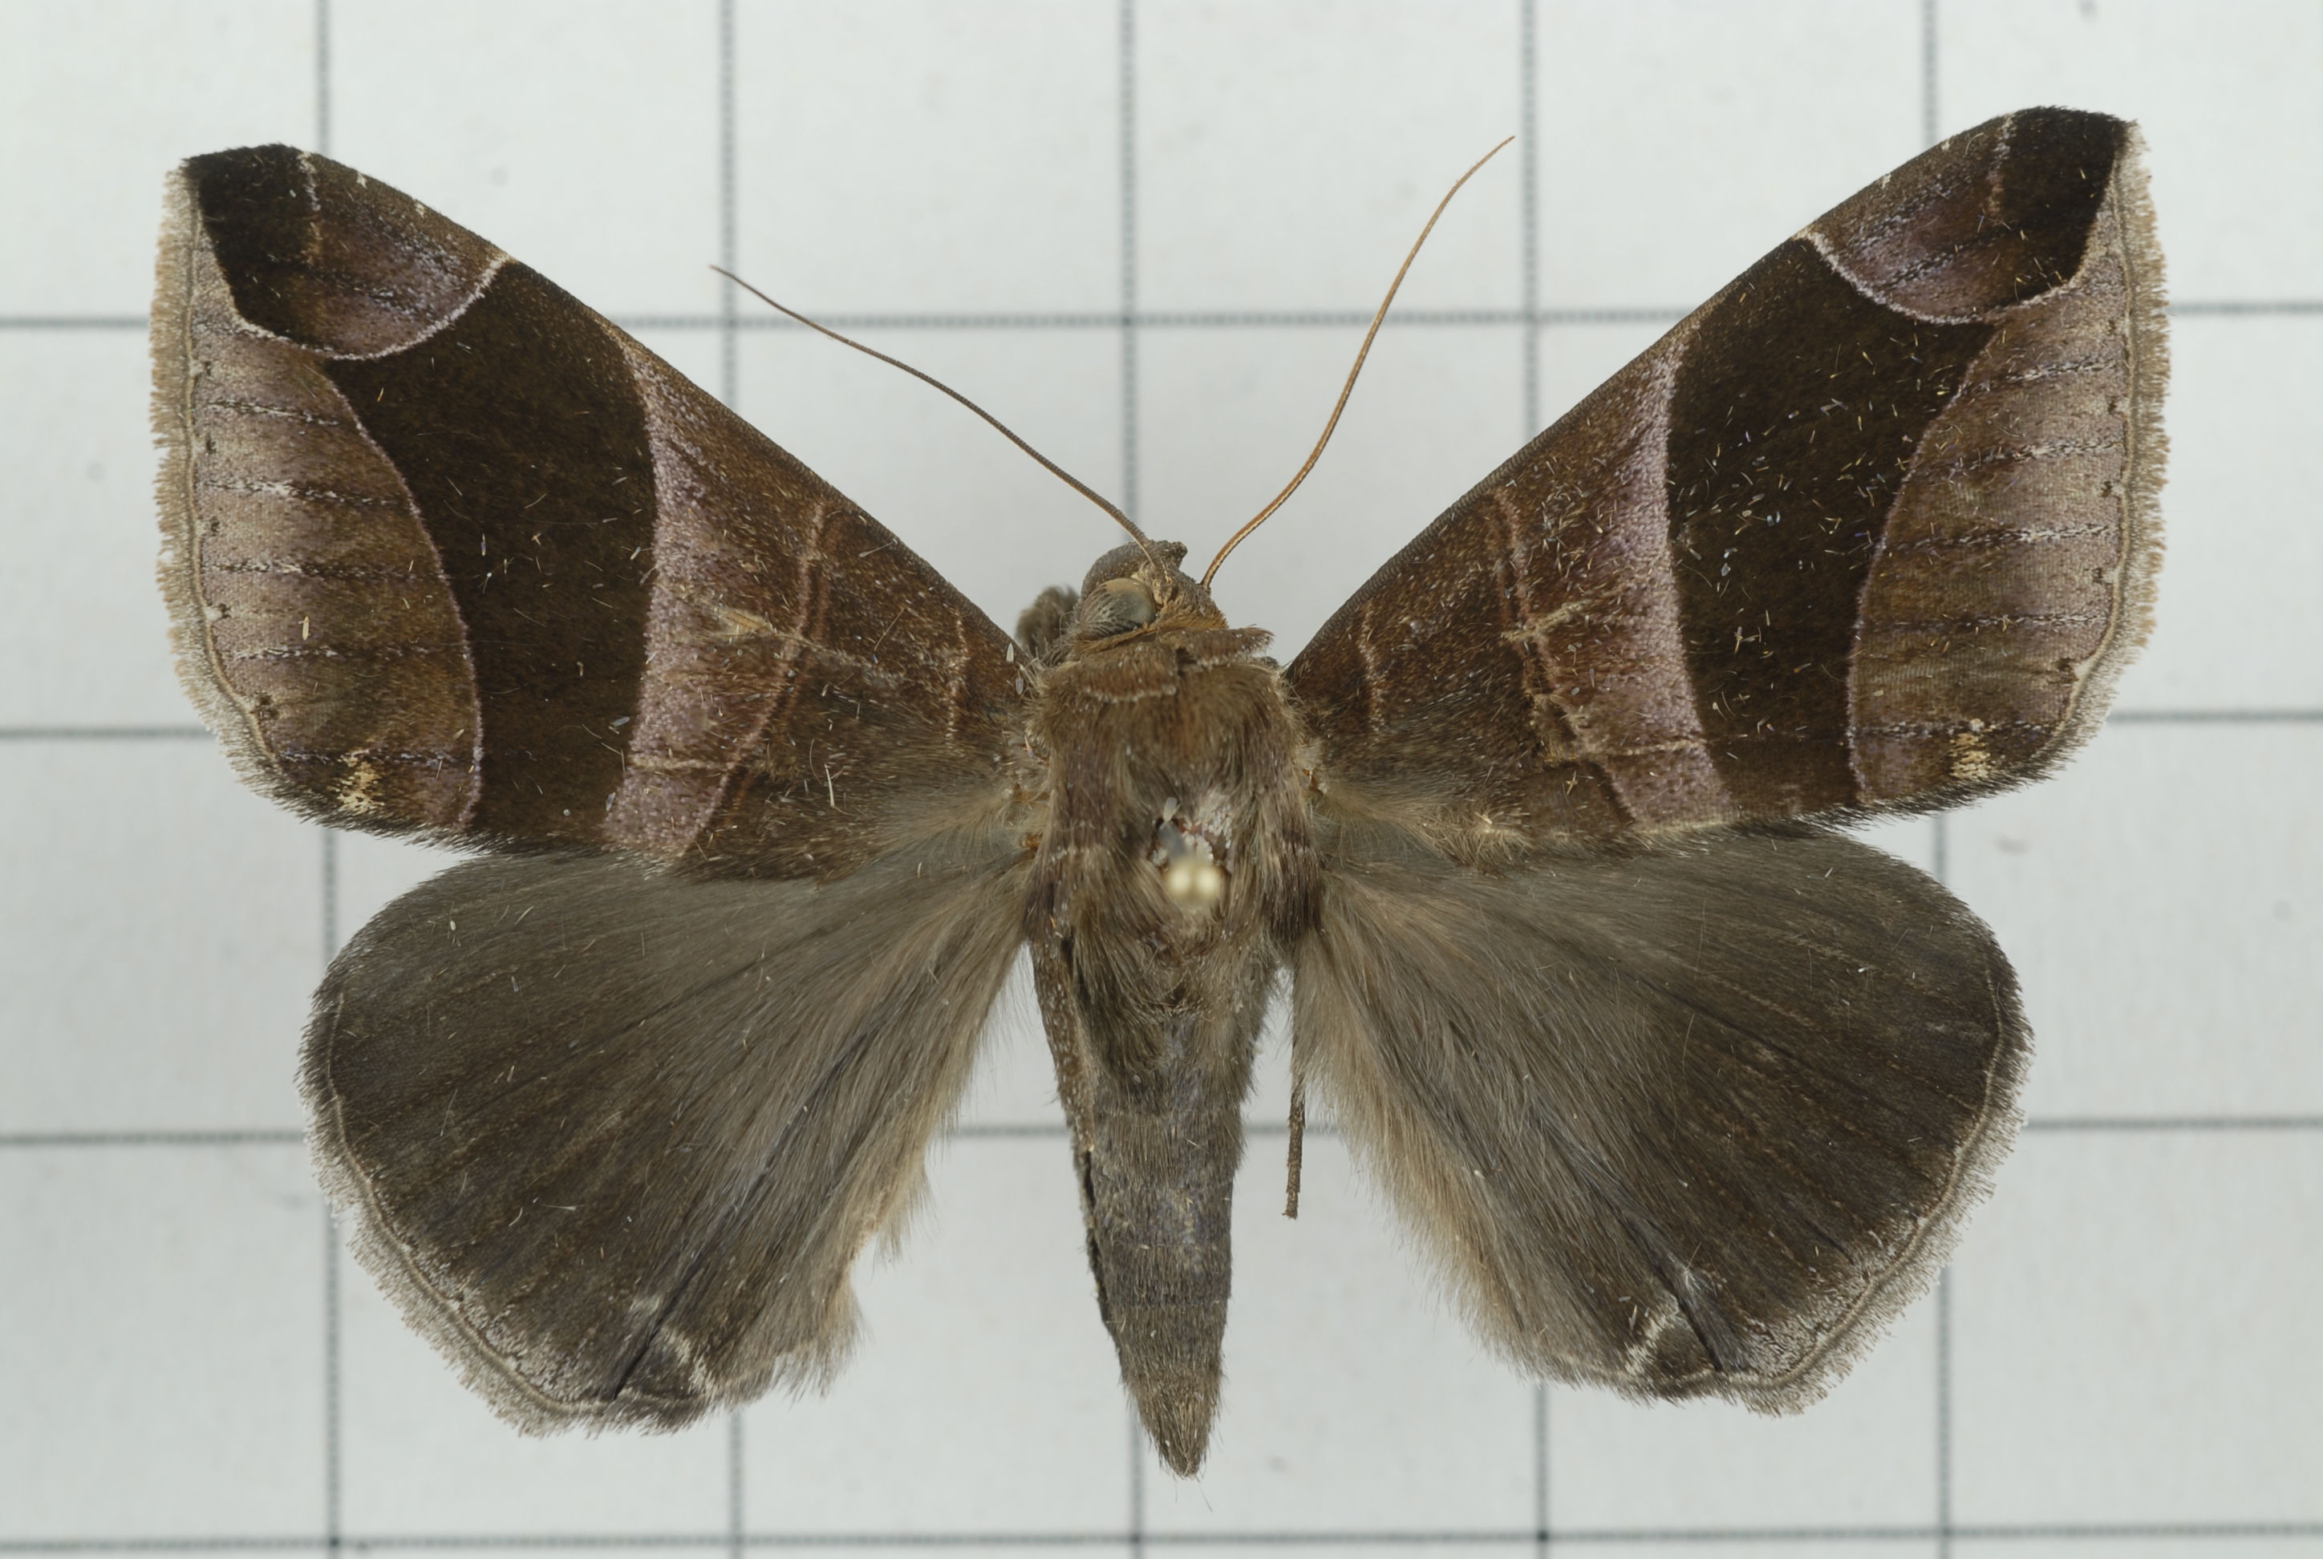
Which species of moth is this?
Bastilla acuta acuta
